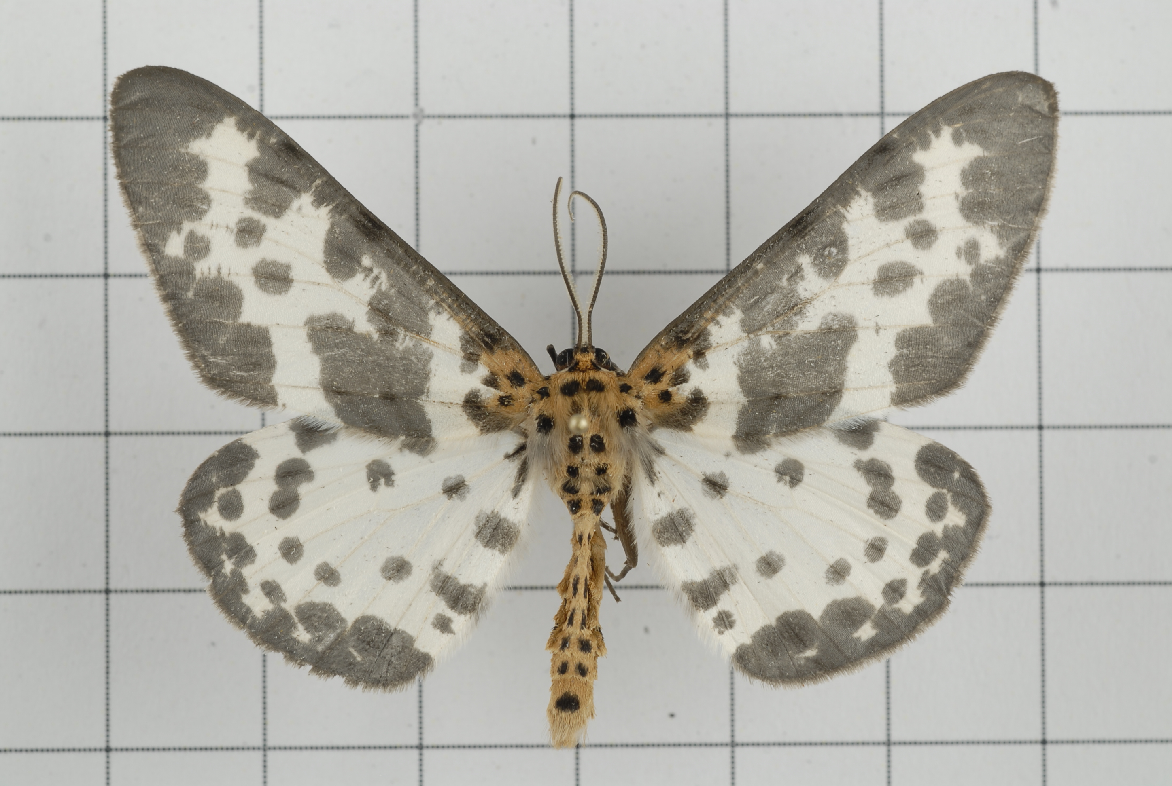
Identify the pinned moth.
Percnia longitermen
